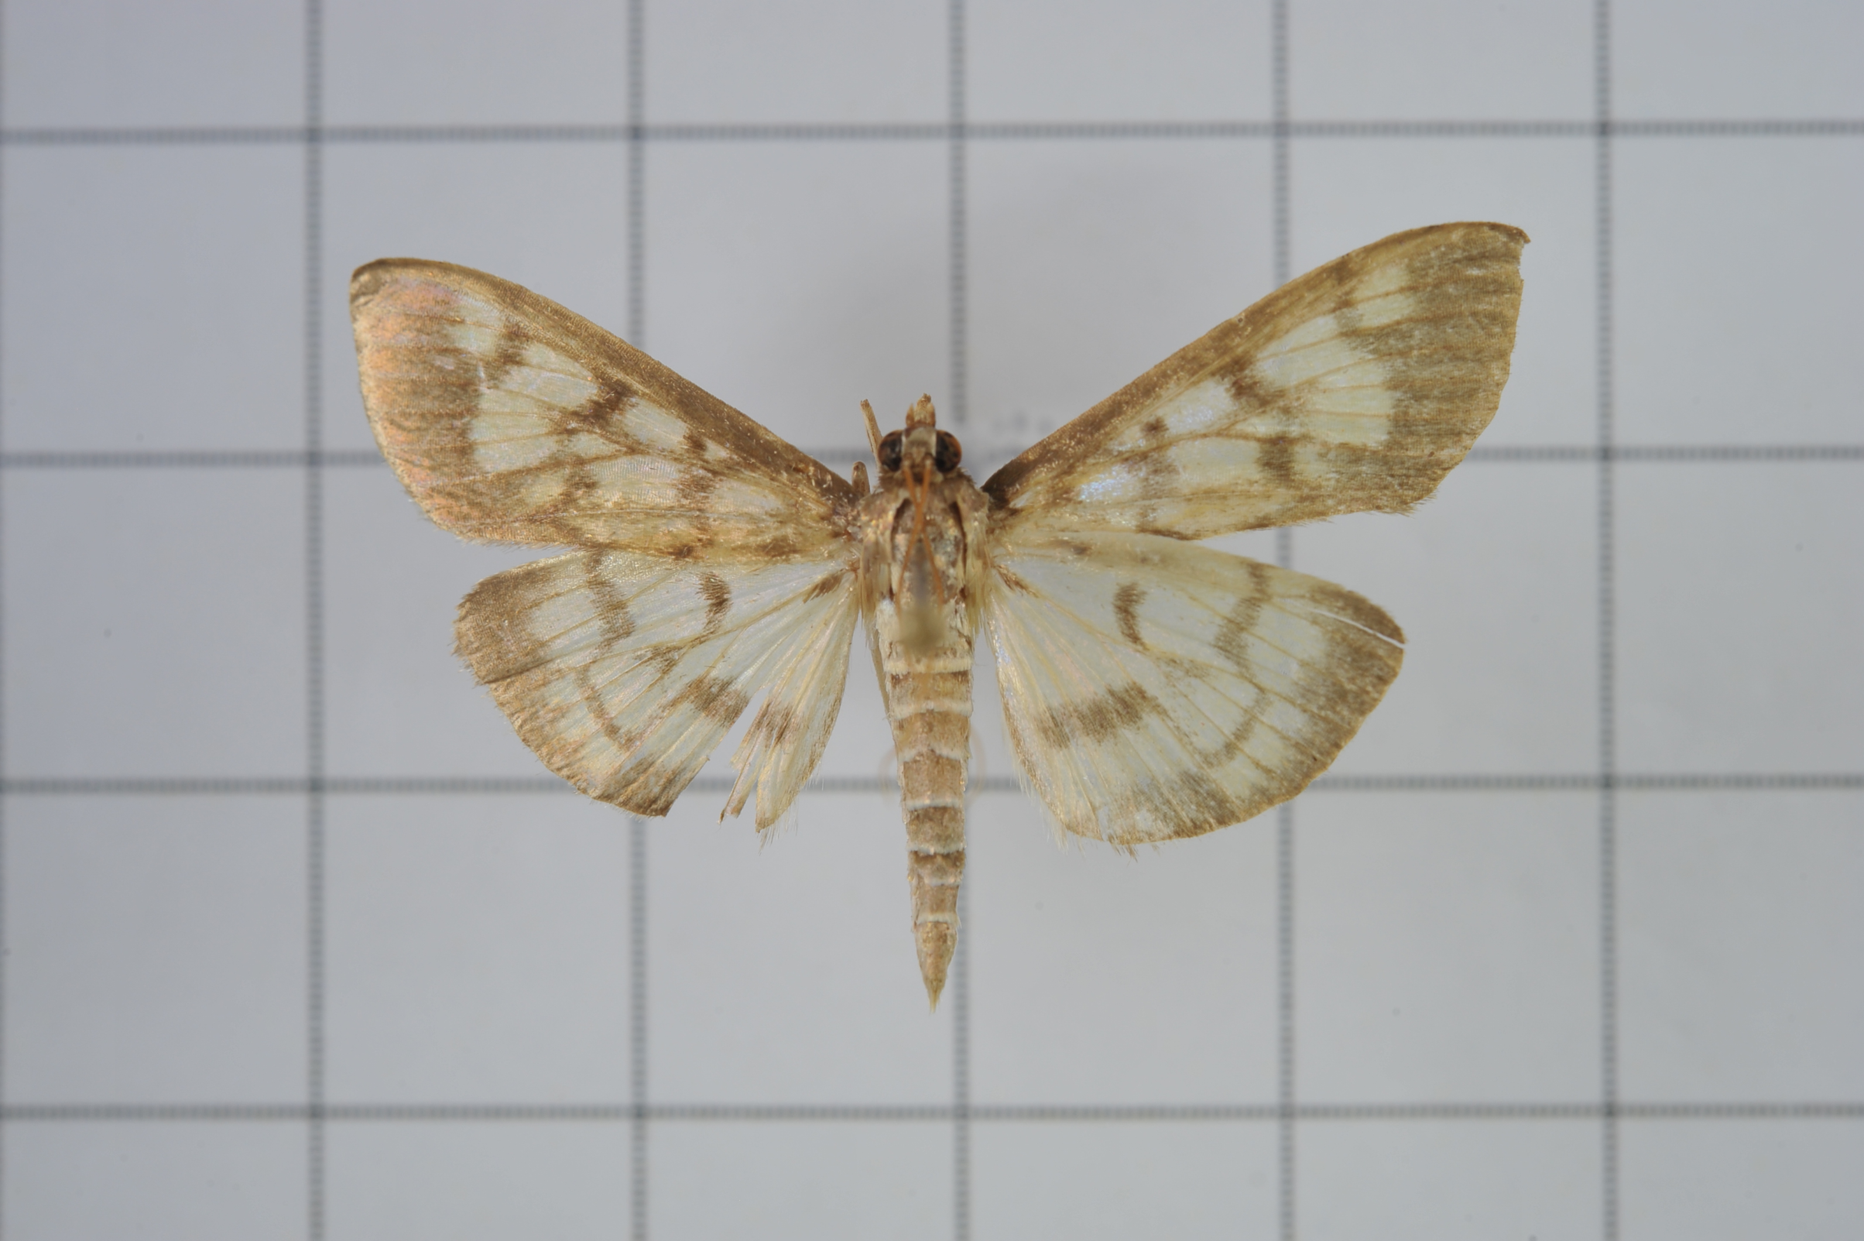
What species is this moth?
Syllepte taiwanalis
